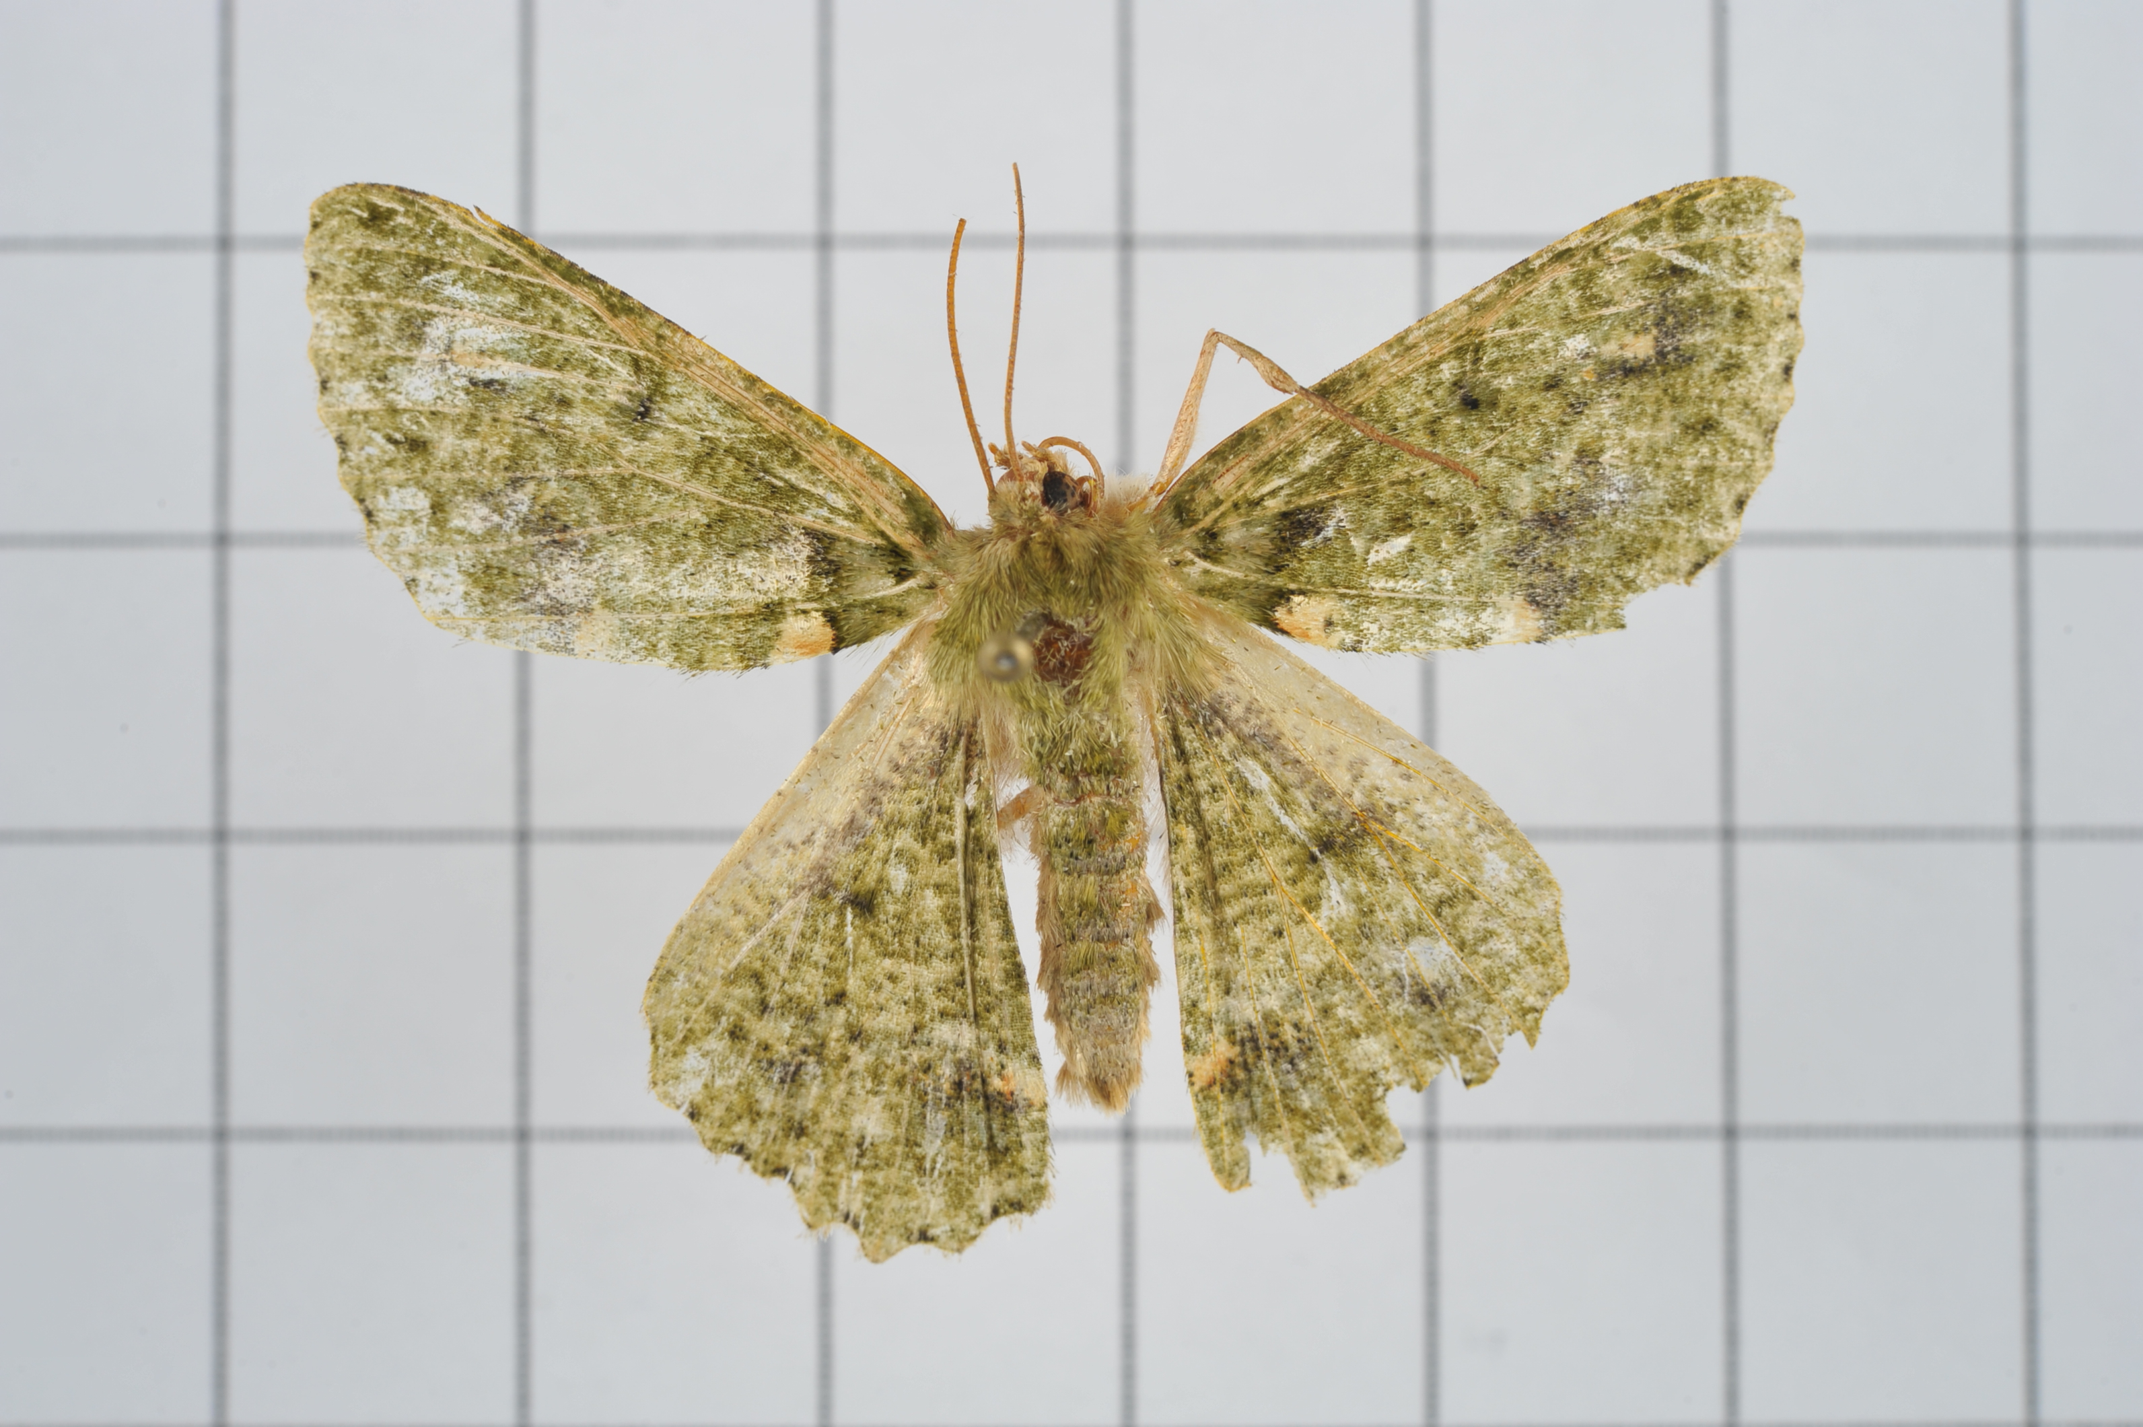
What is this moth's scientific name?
Herochroma ochreipicta
